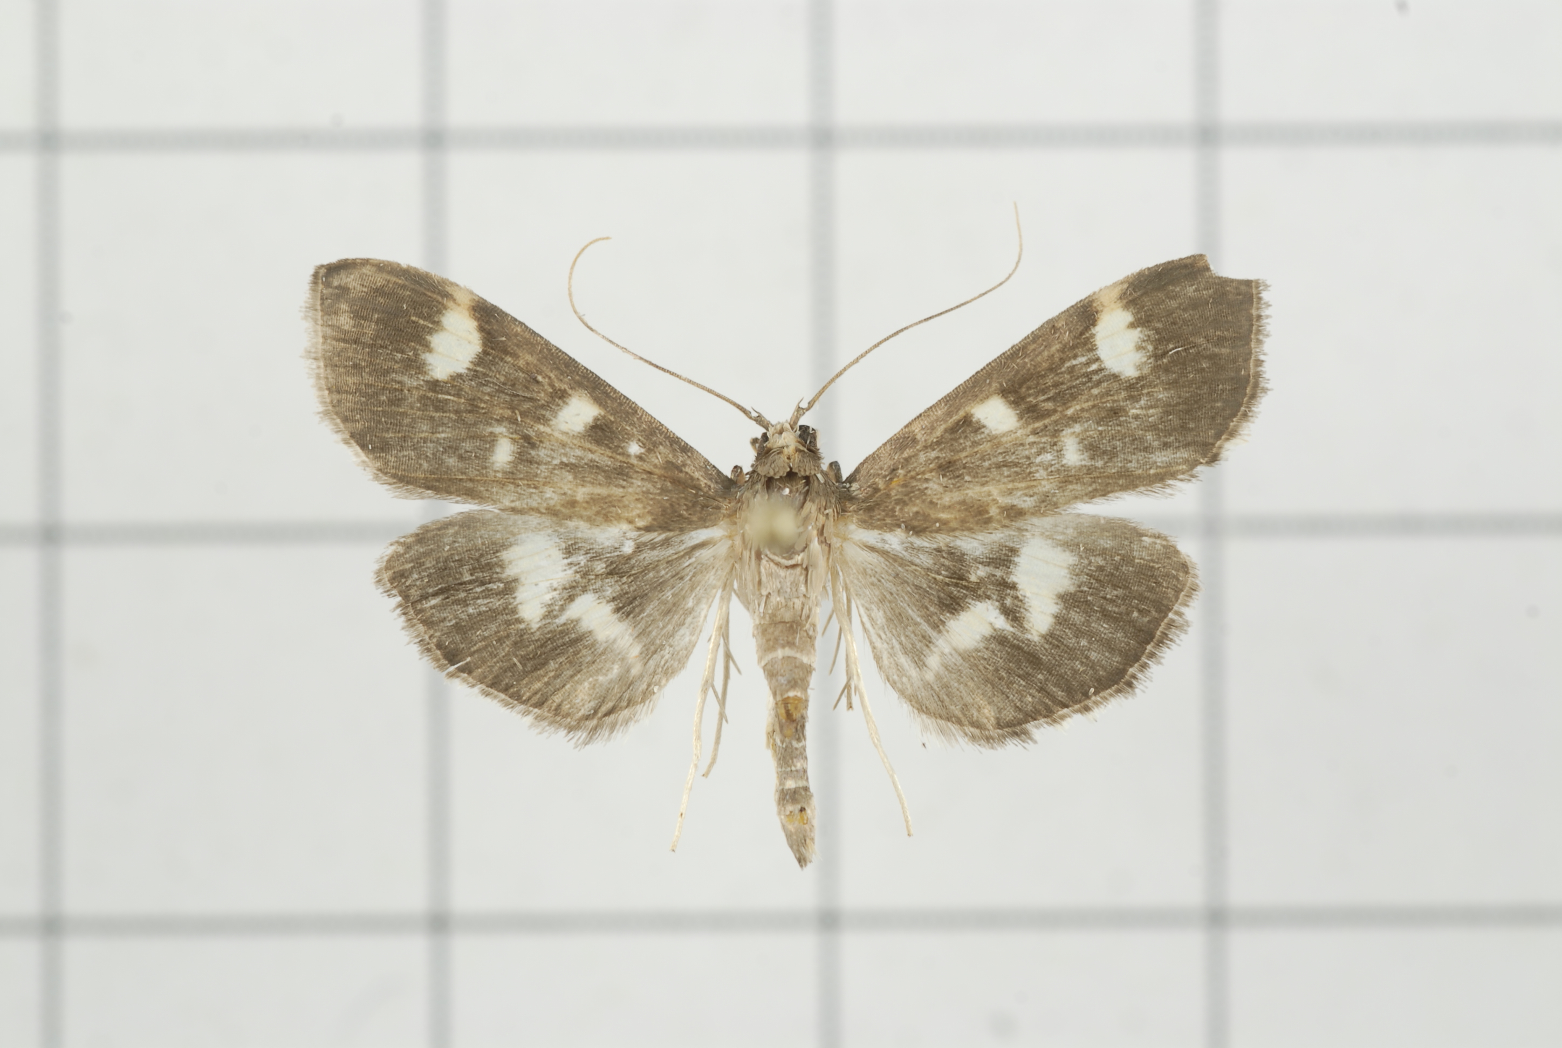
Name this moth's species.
Herpetogramma luctuosalis
